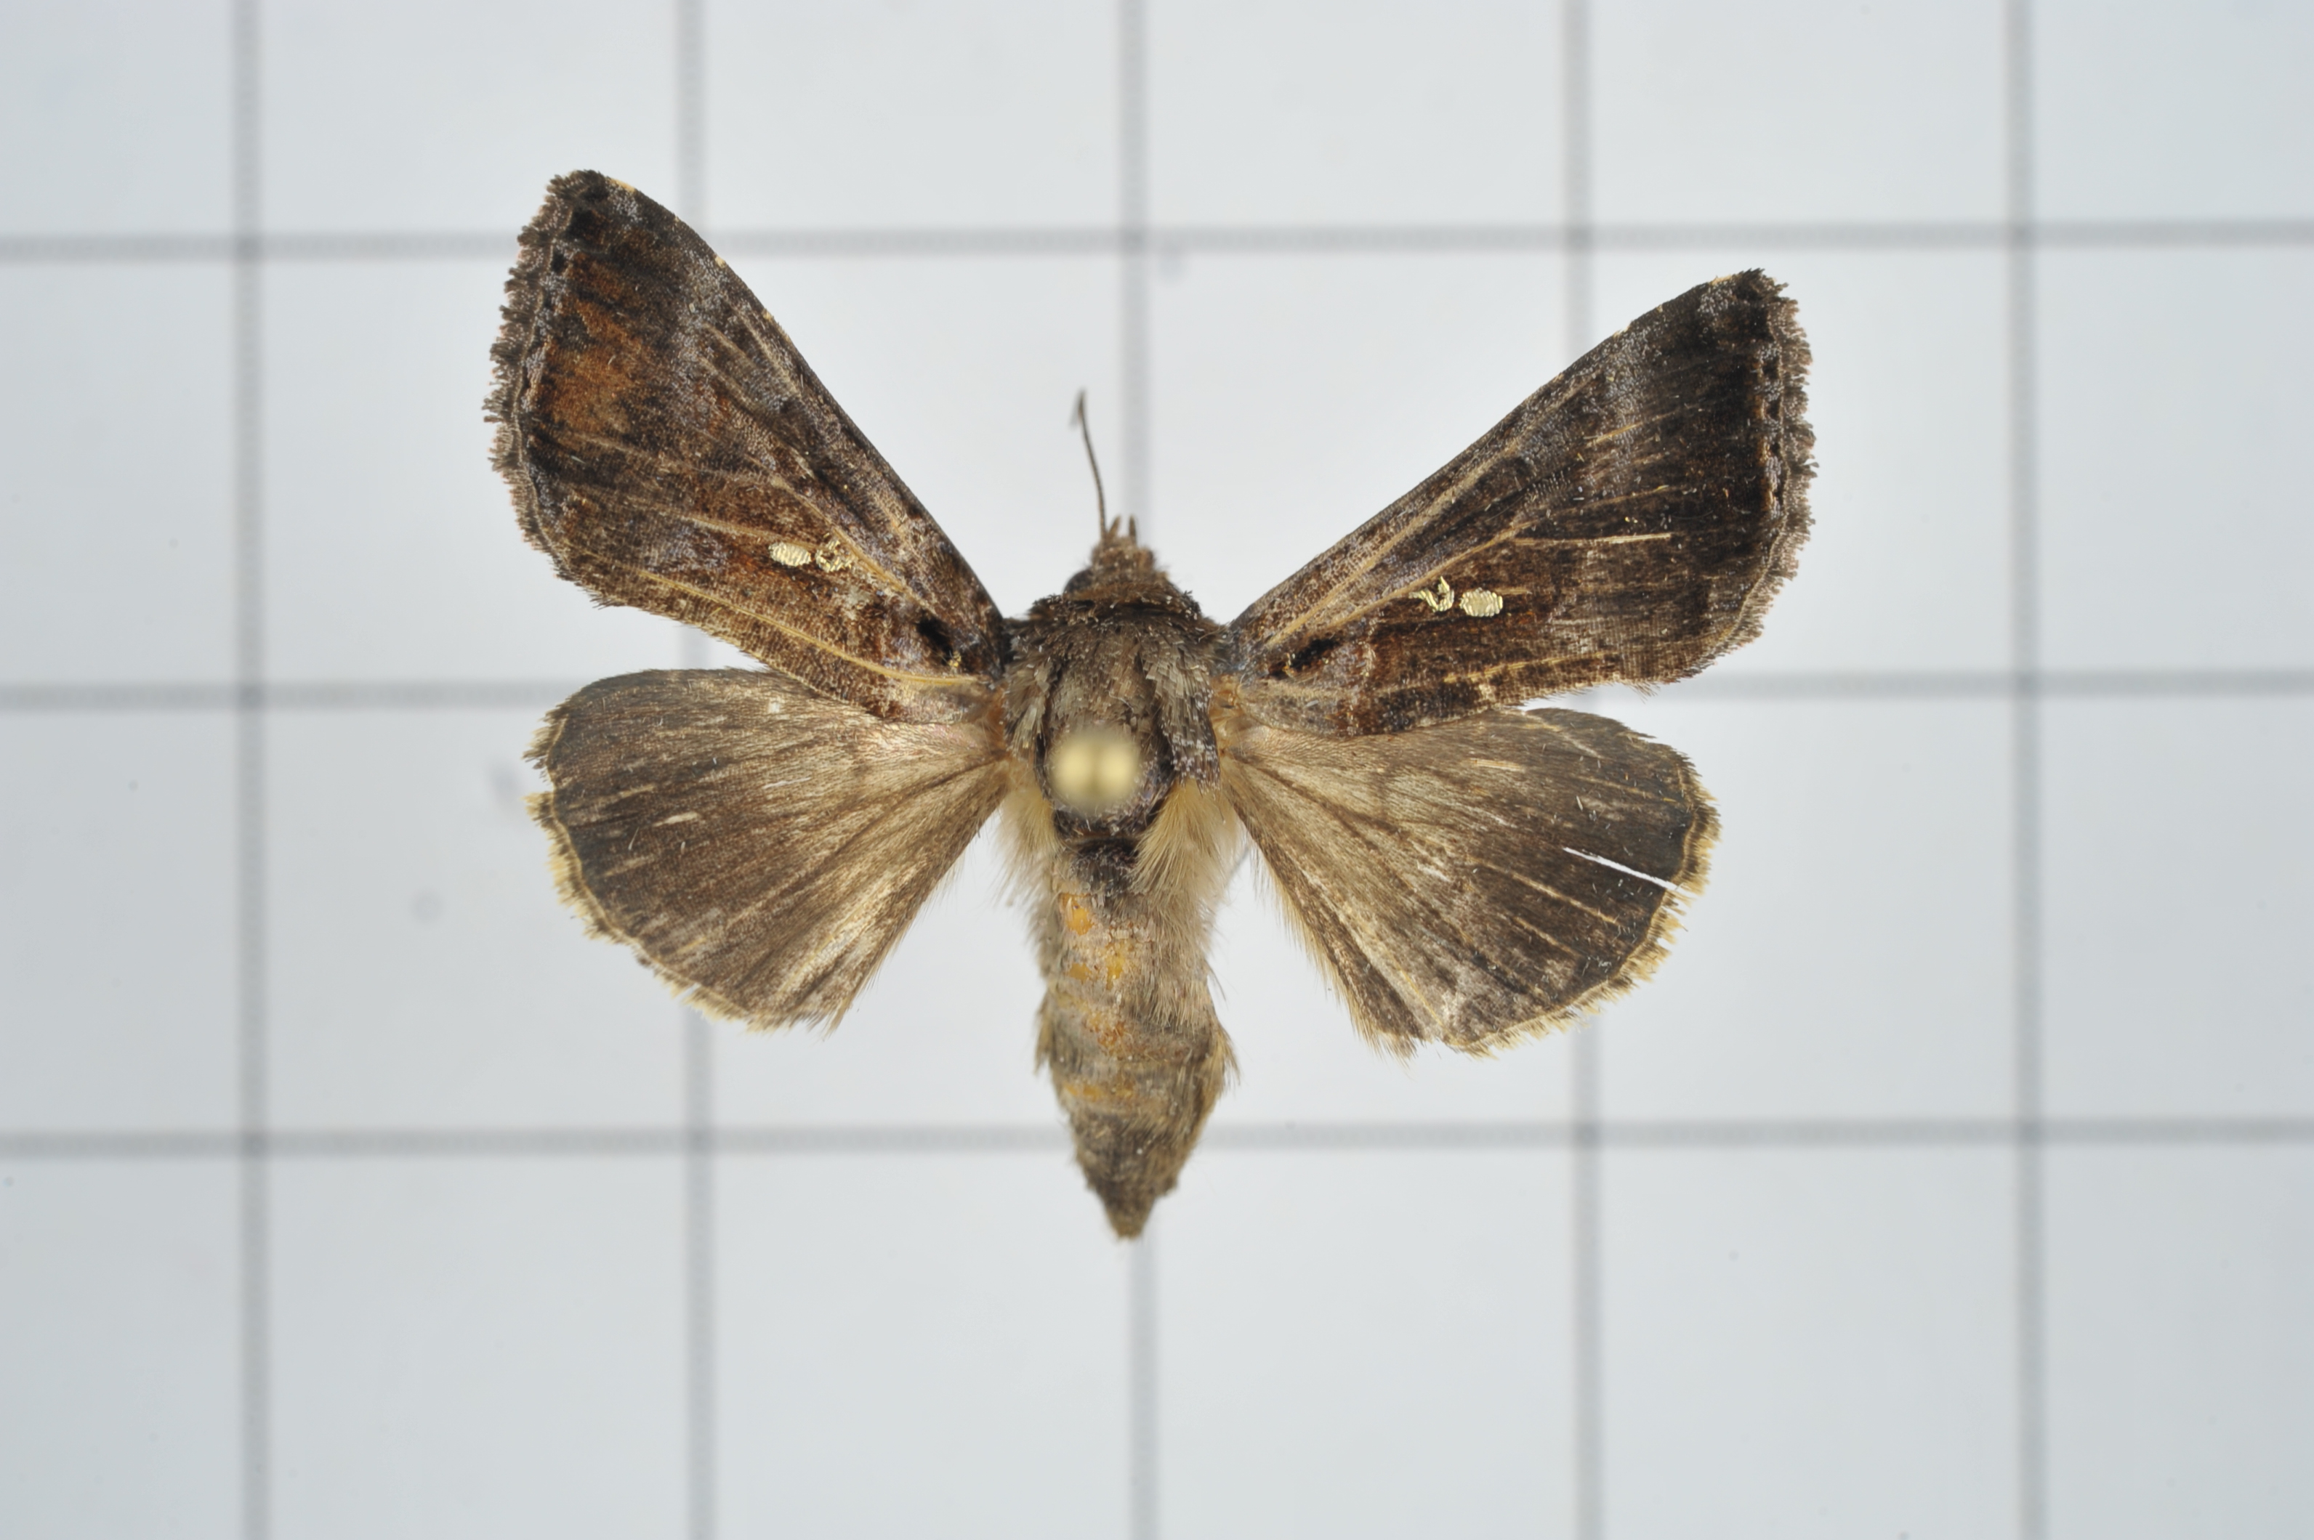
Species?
Chrysodeixis minutus
